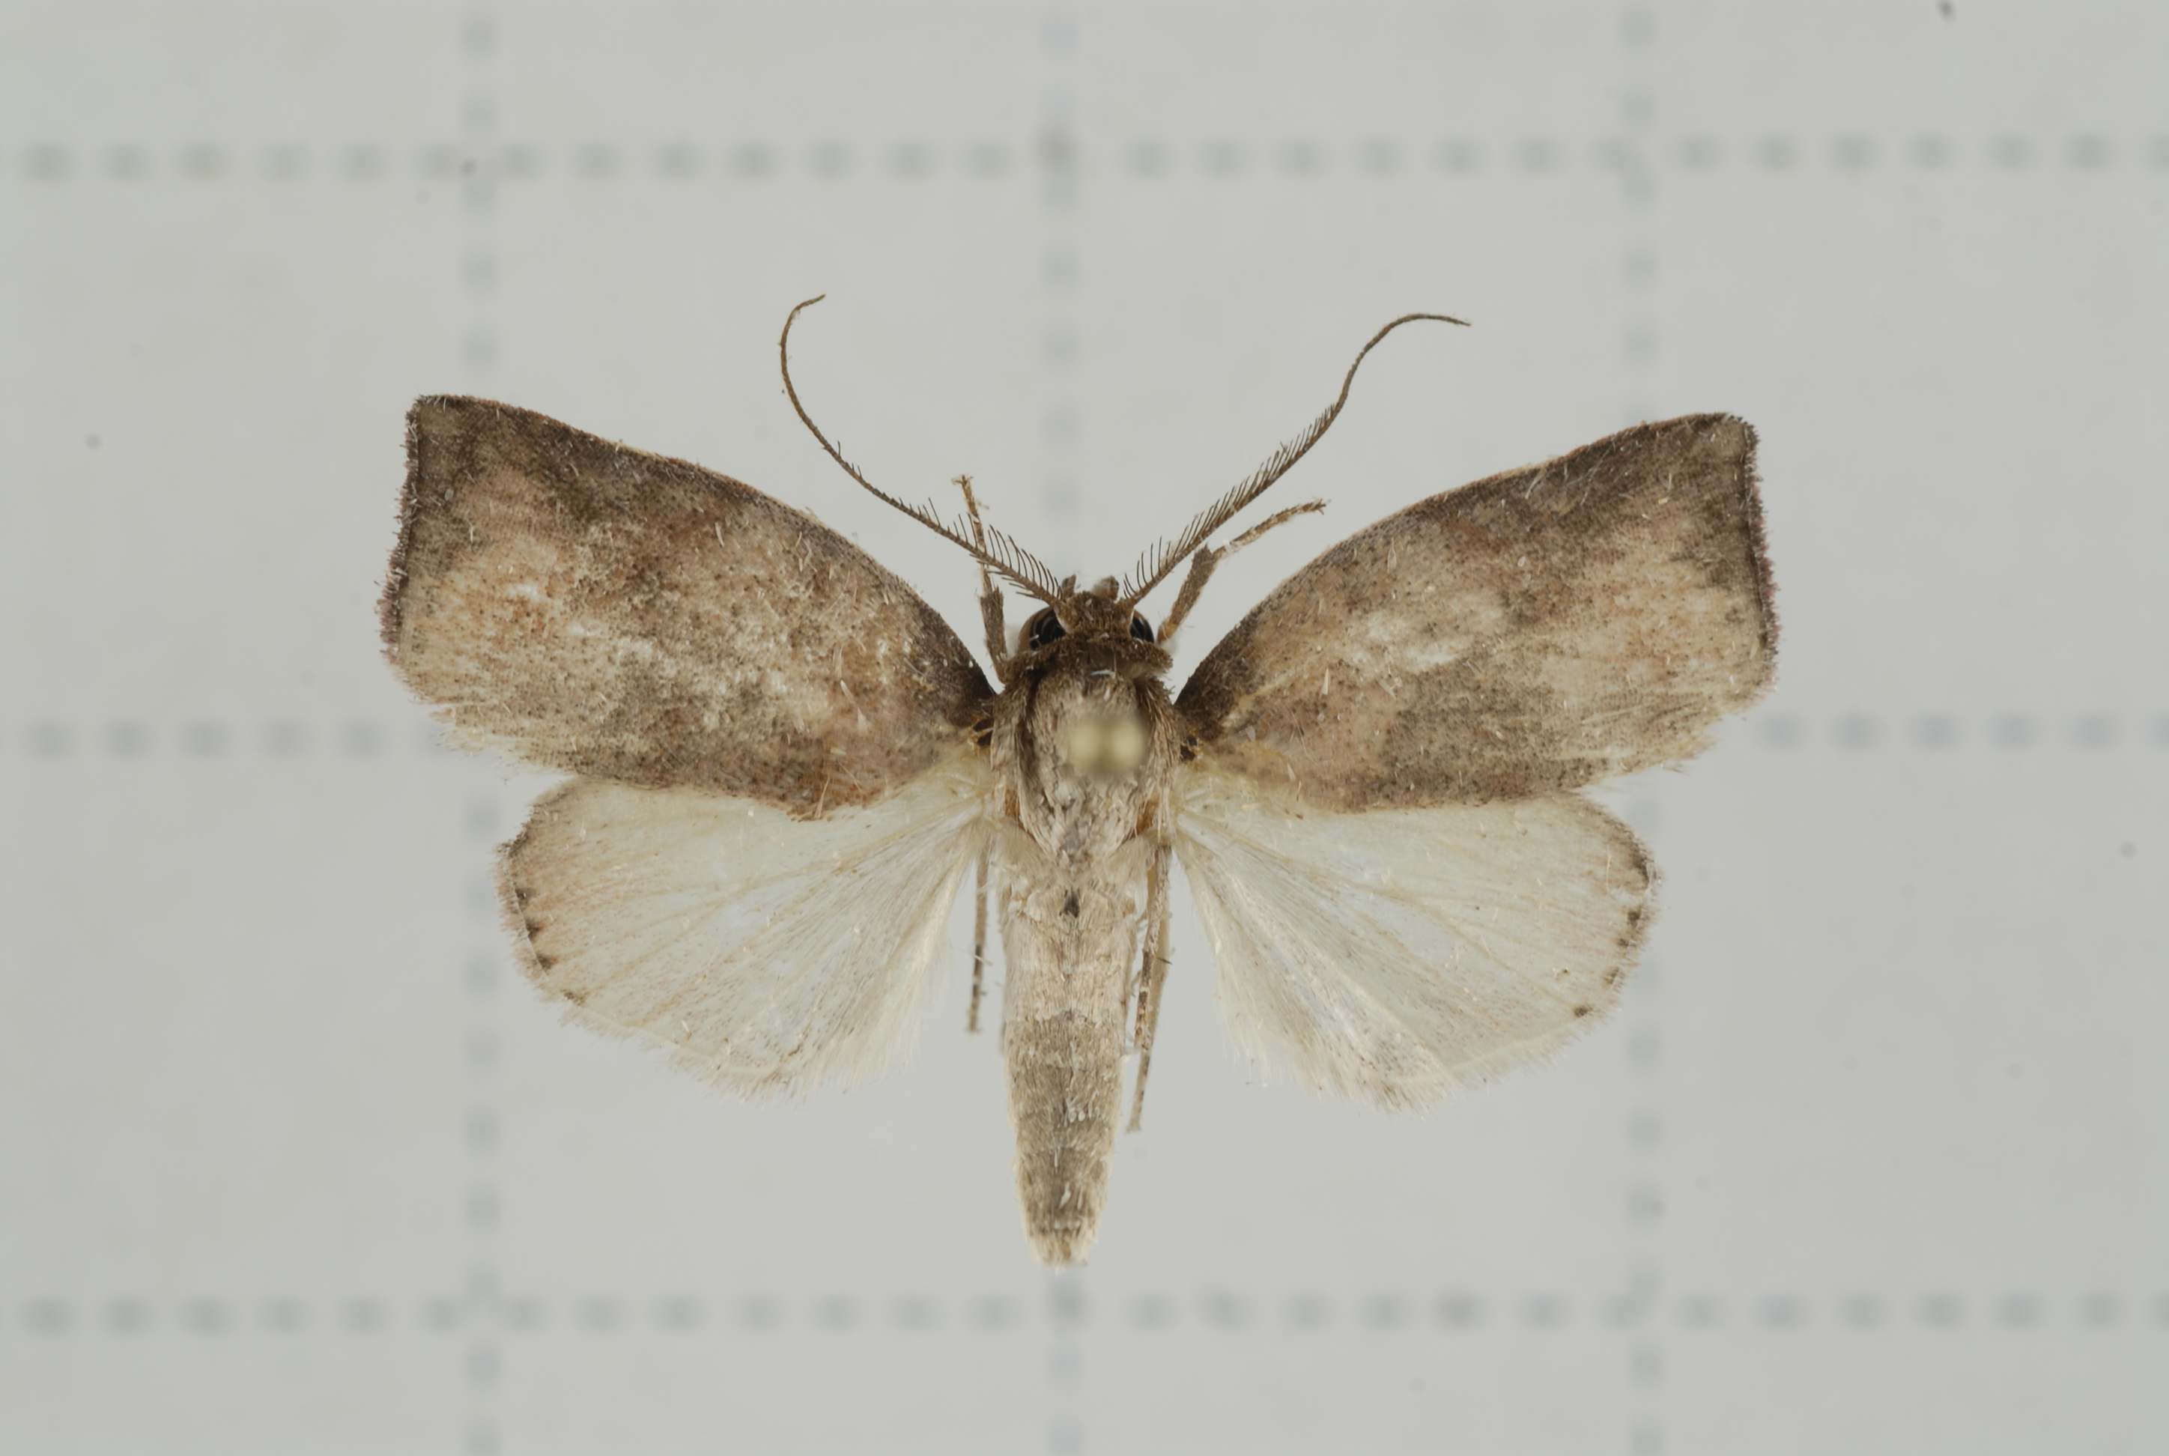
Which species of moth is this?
Beara tortriciformis
